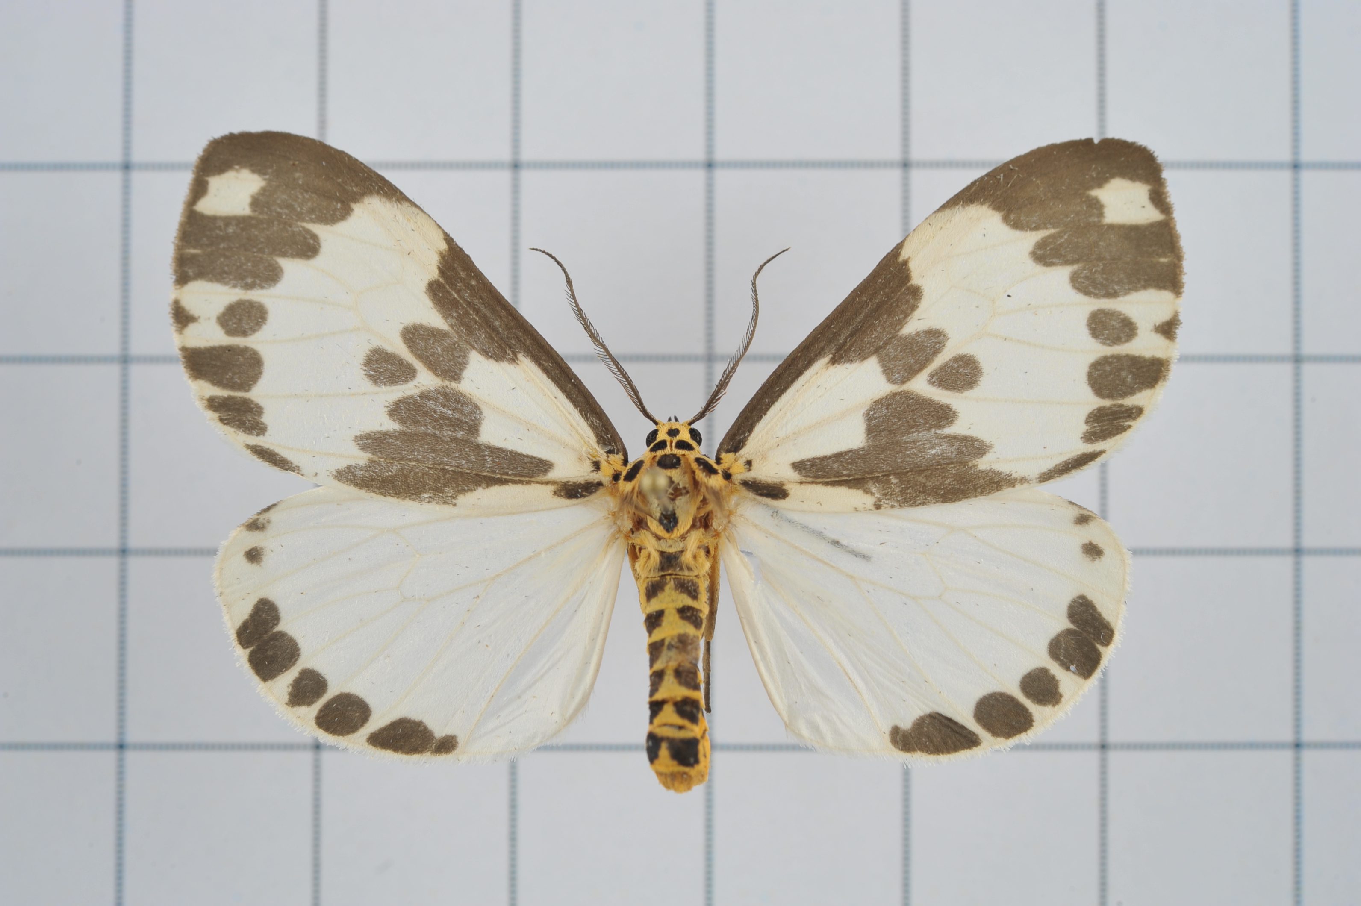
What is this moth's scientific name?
Nyctemera carissima formosana
